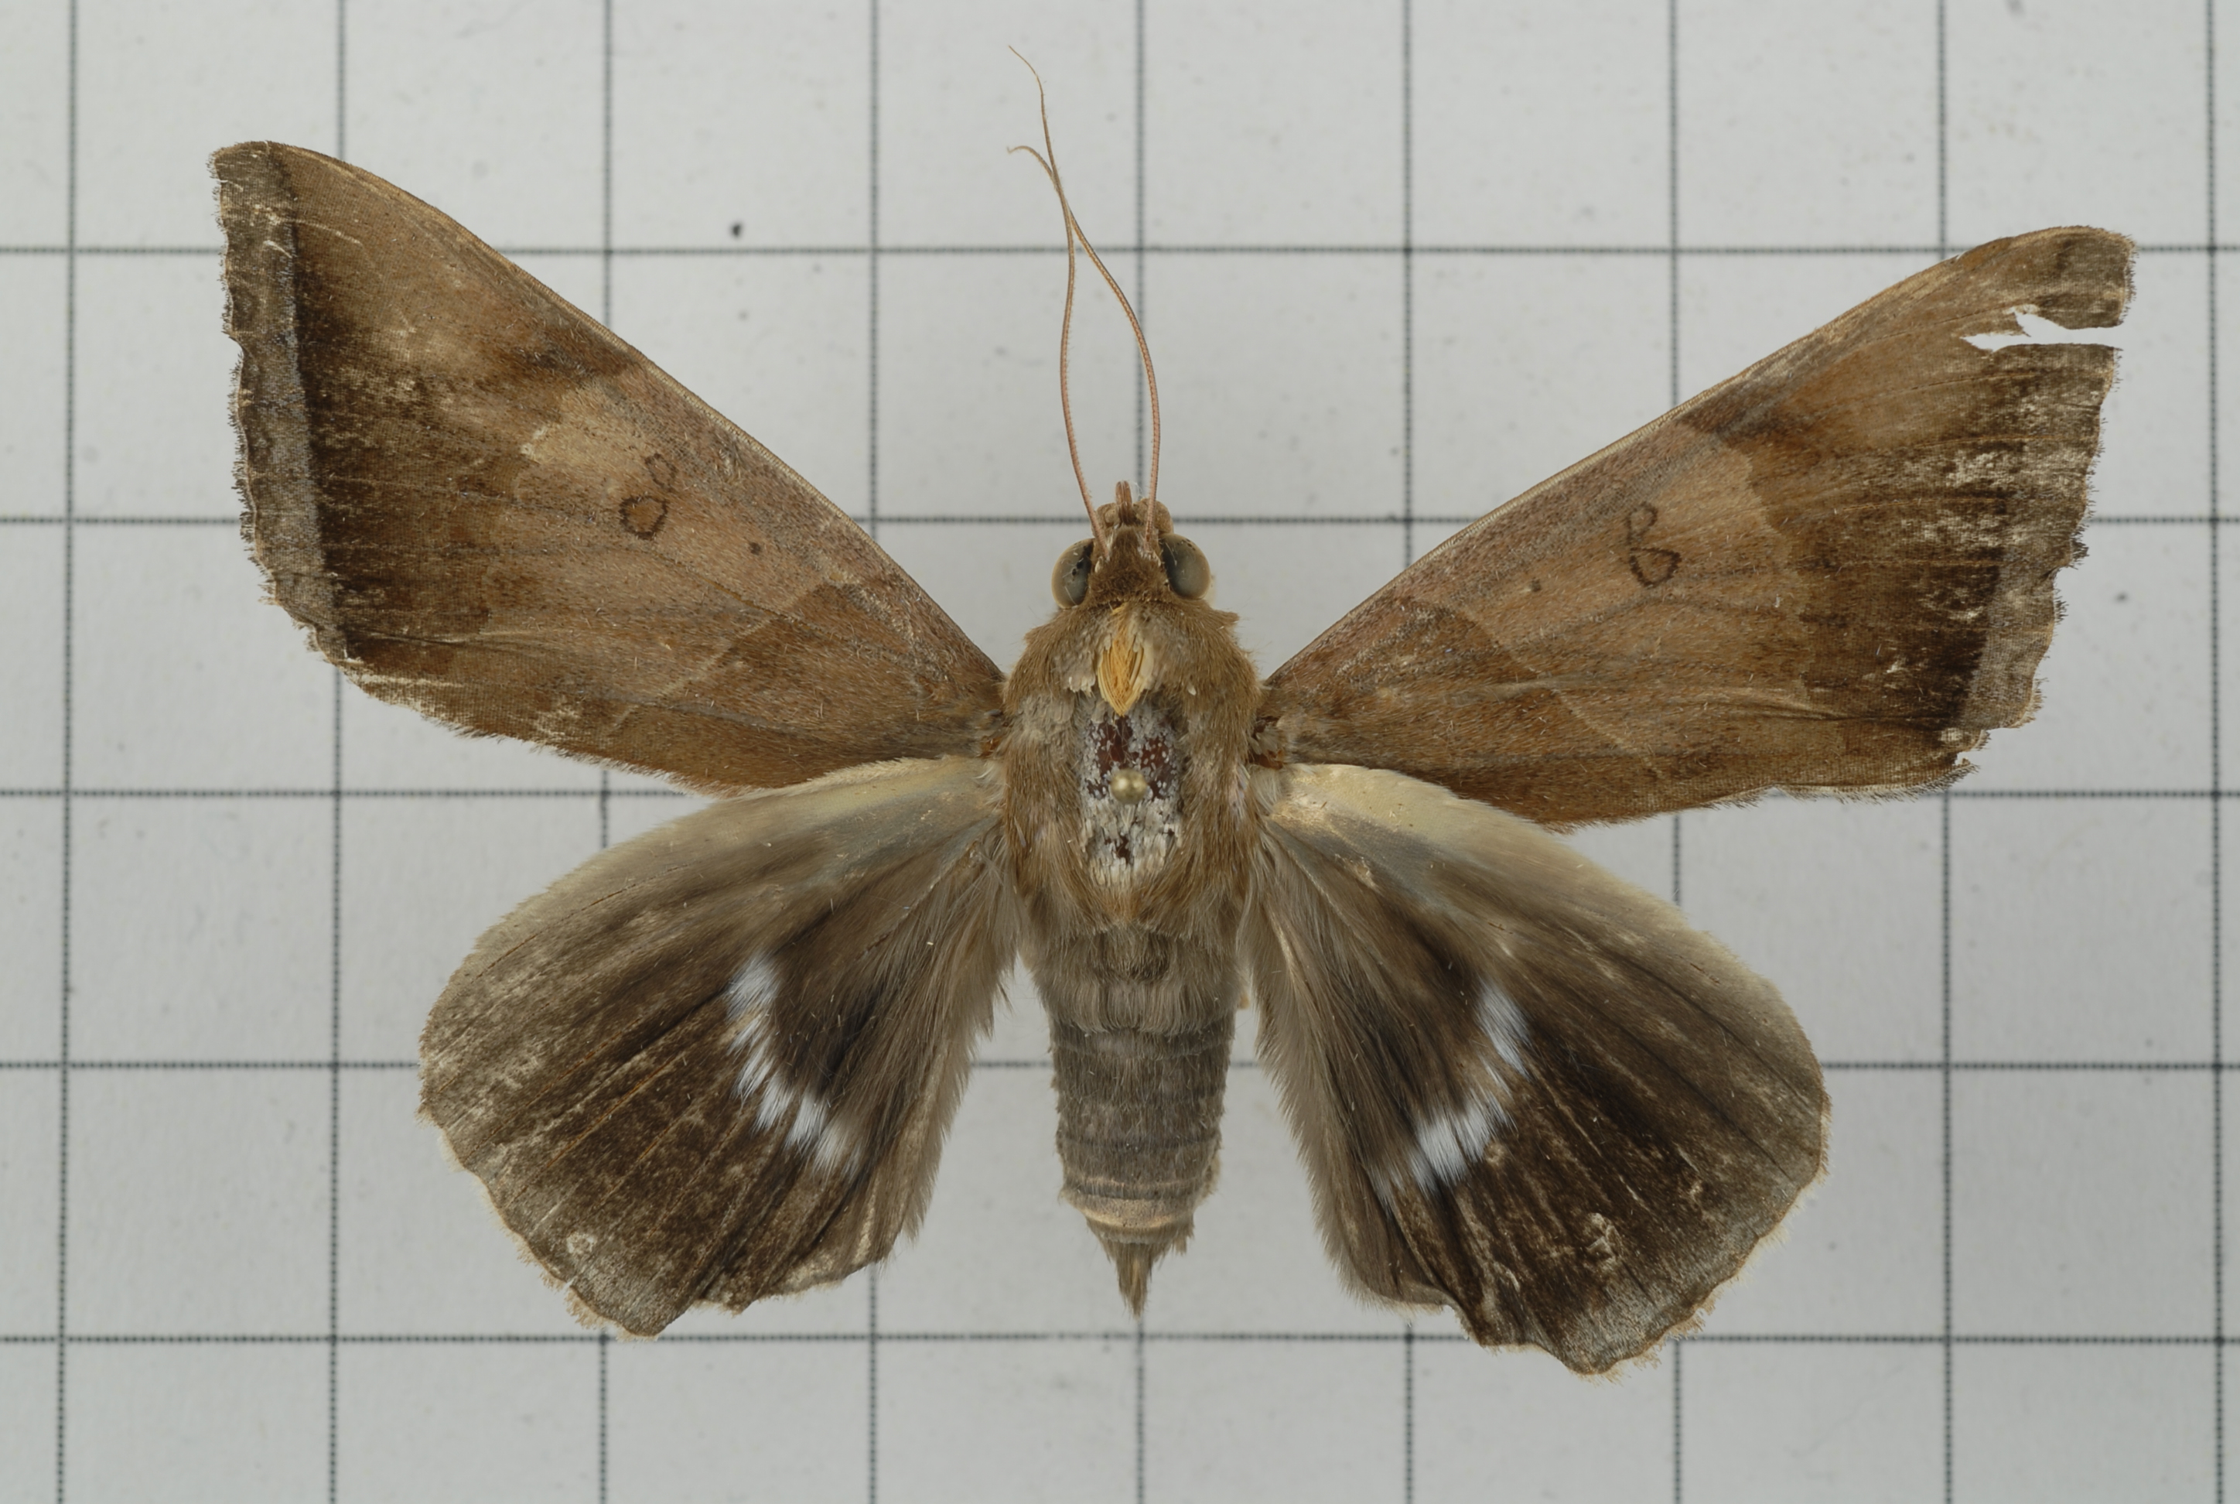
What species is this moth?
Artena dotata
